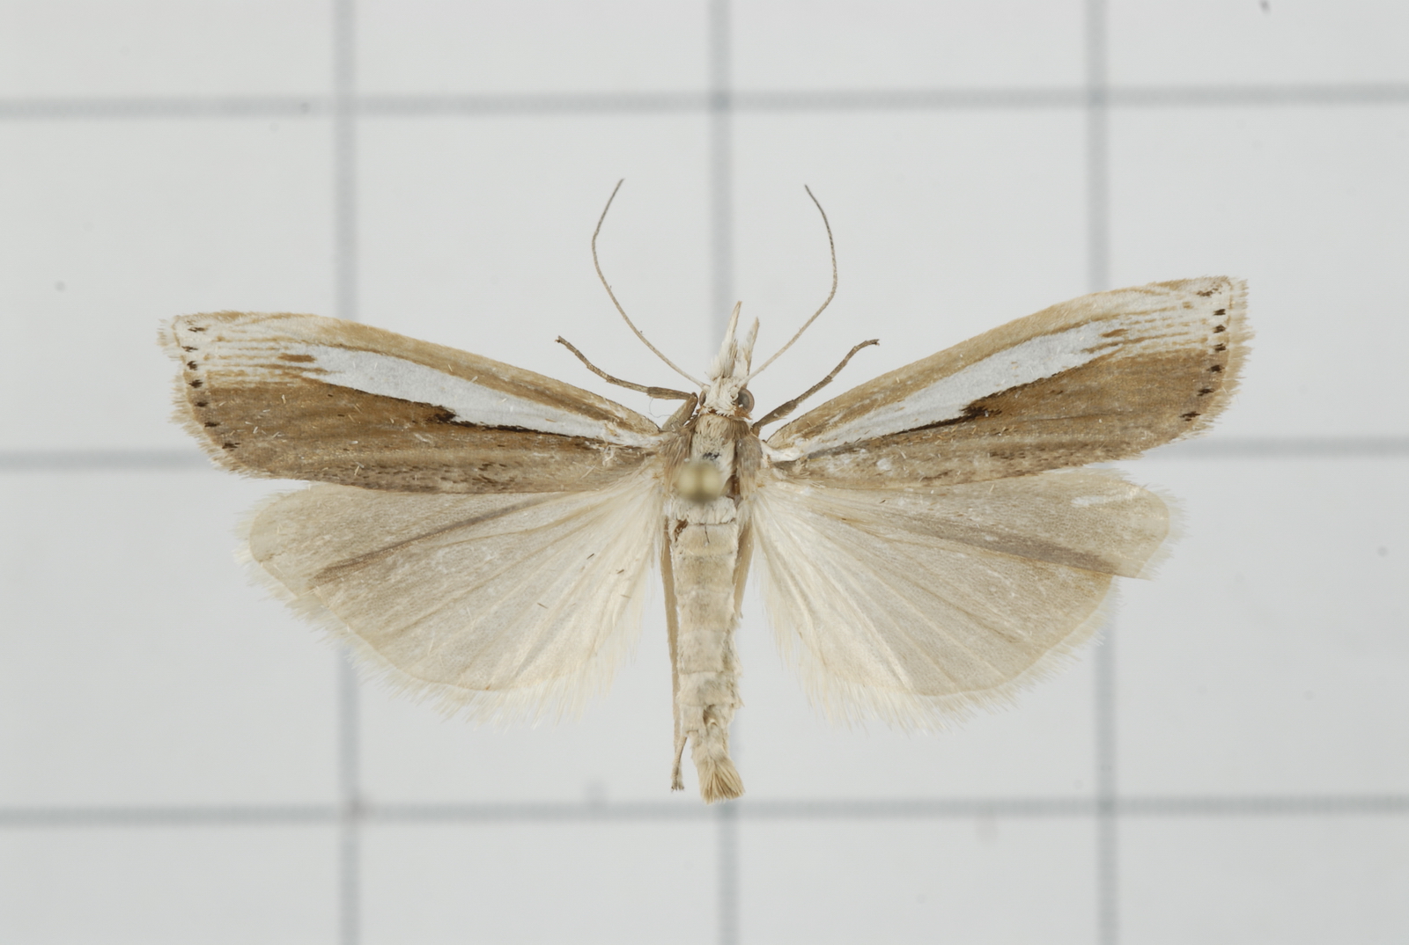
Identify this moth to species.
Crambus kumatakellus
